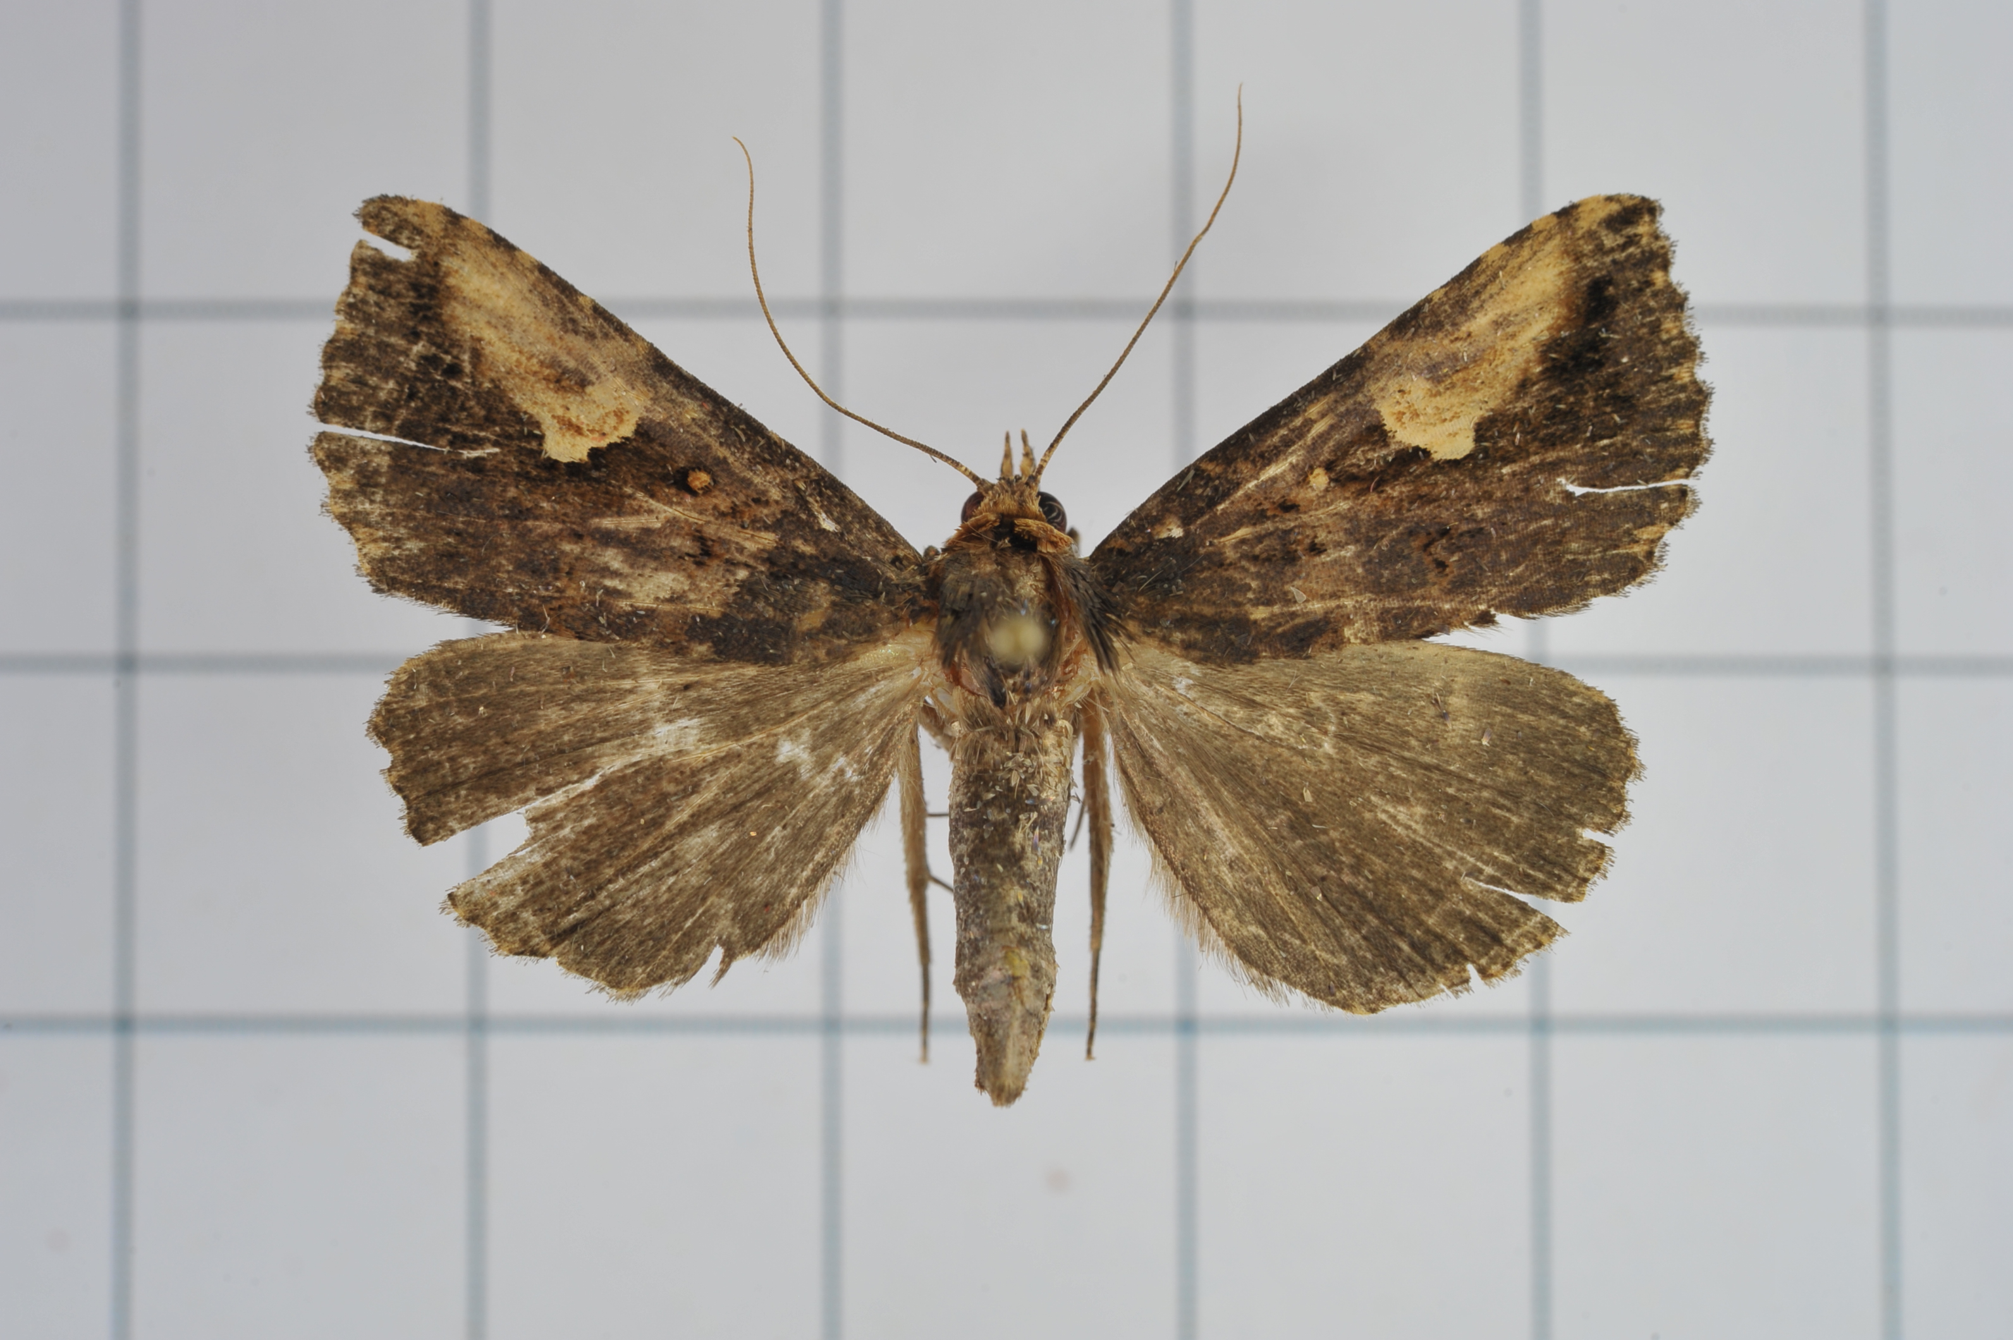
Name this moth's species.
Pseudosphetta moorei
